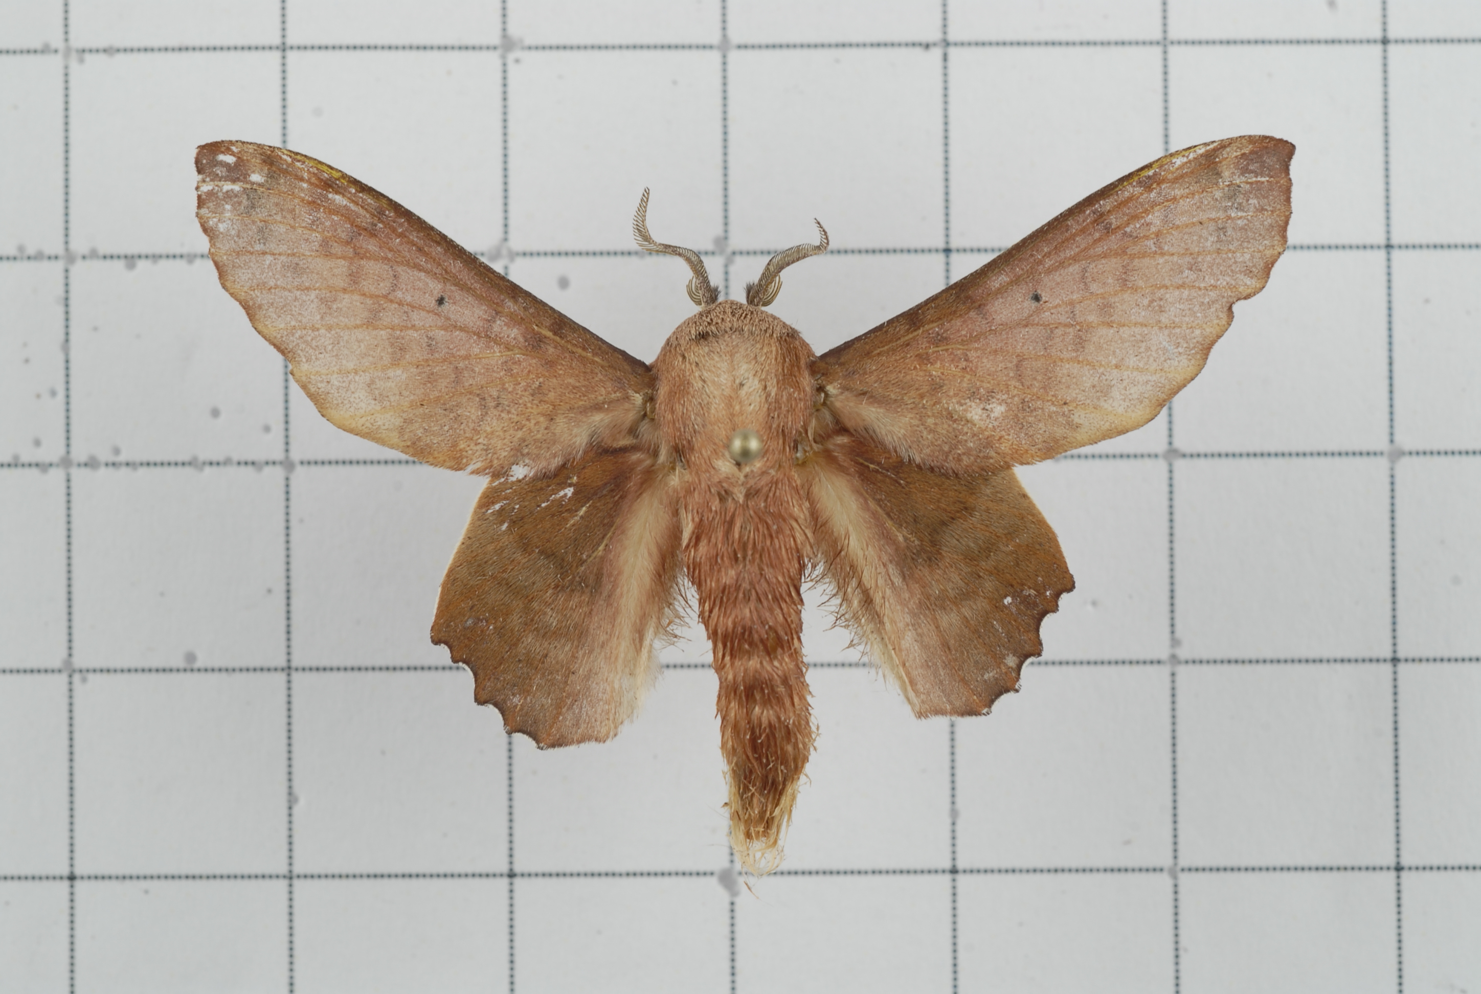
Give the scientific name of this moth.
Paradoxopla sinuata taiwana
